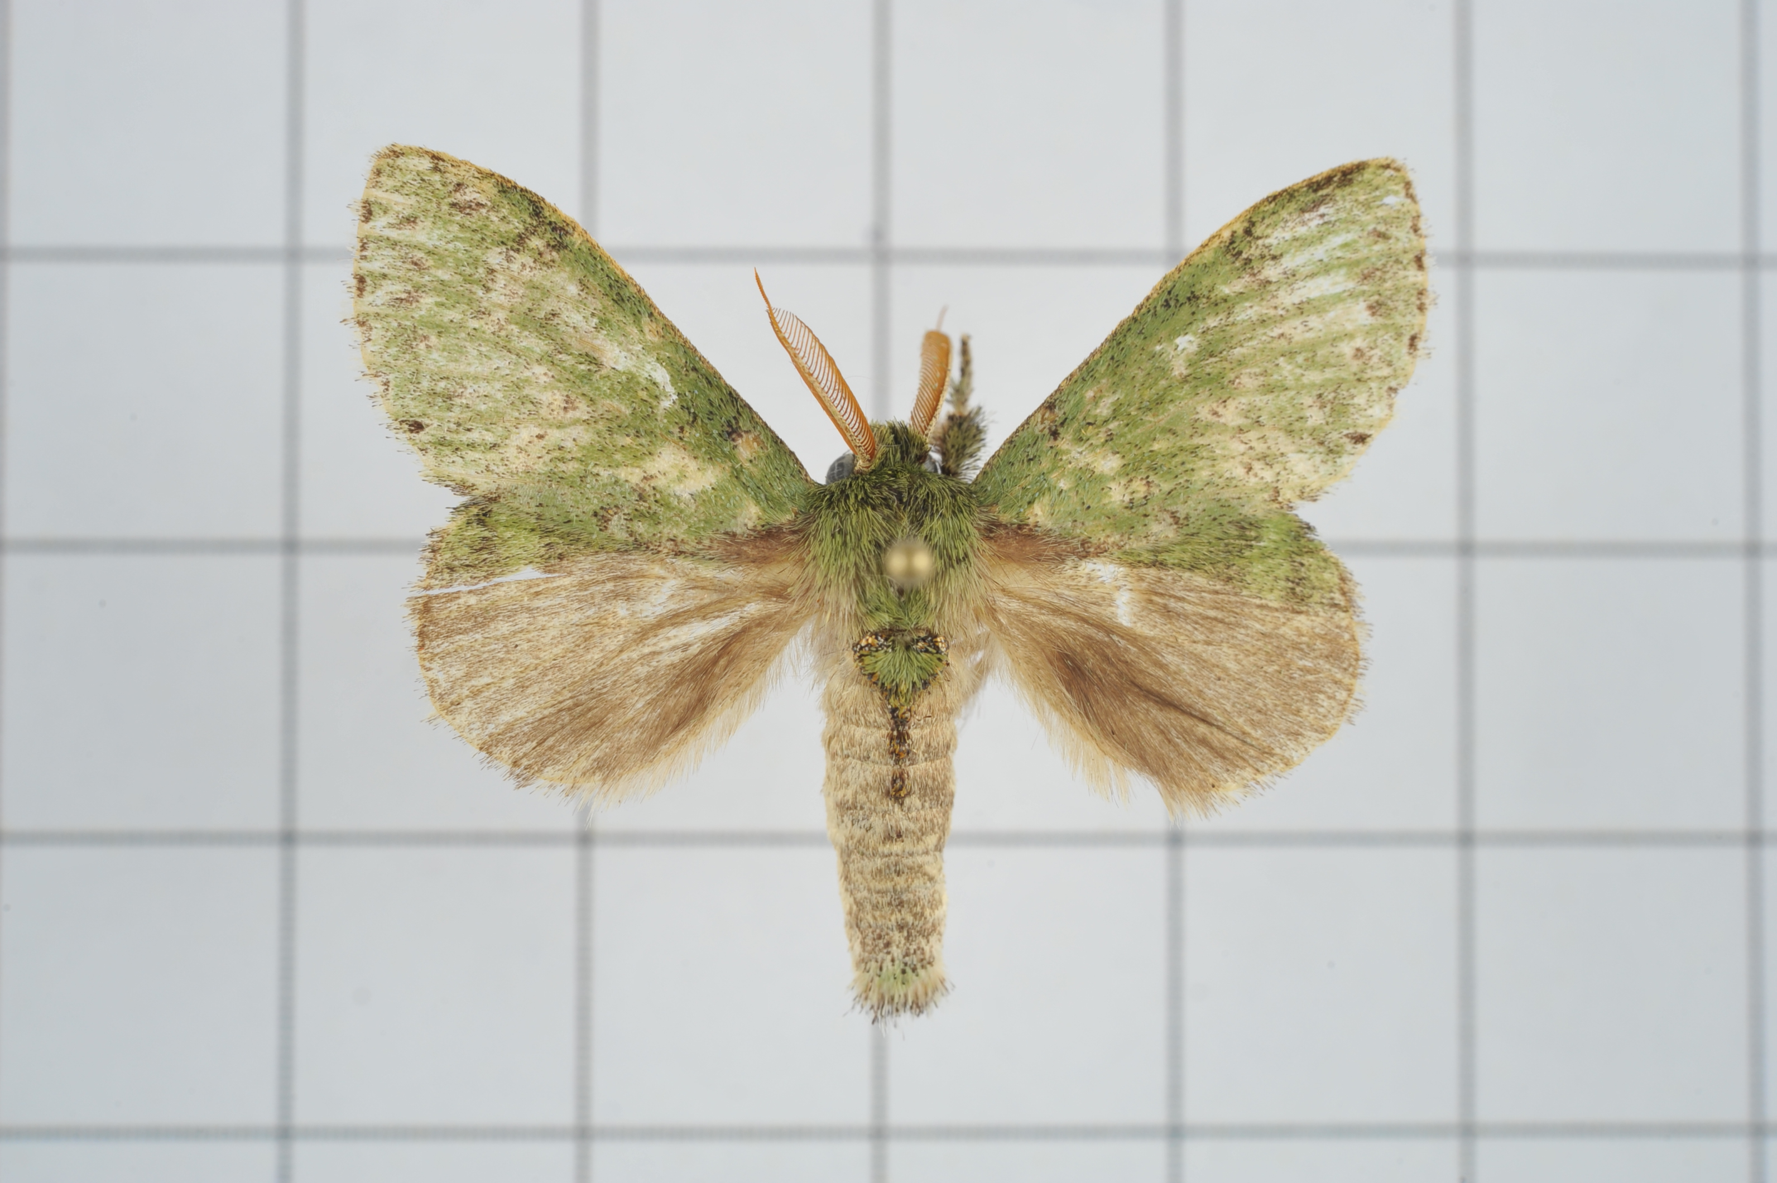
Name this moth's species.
Benbowia takamukuanus
